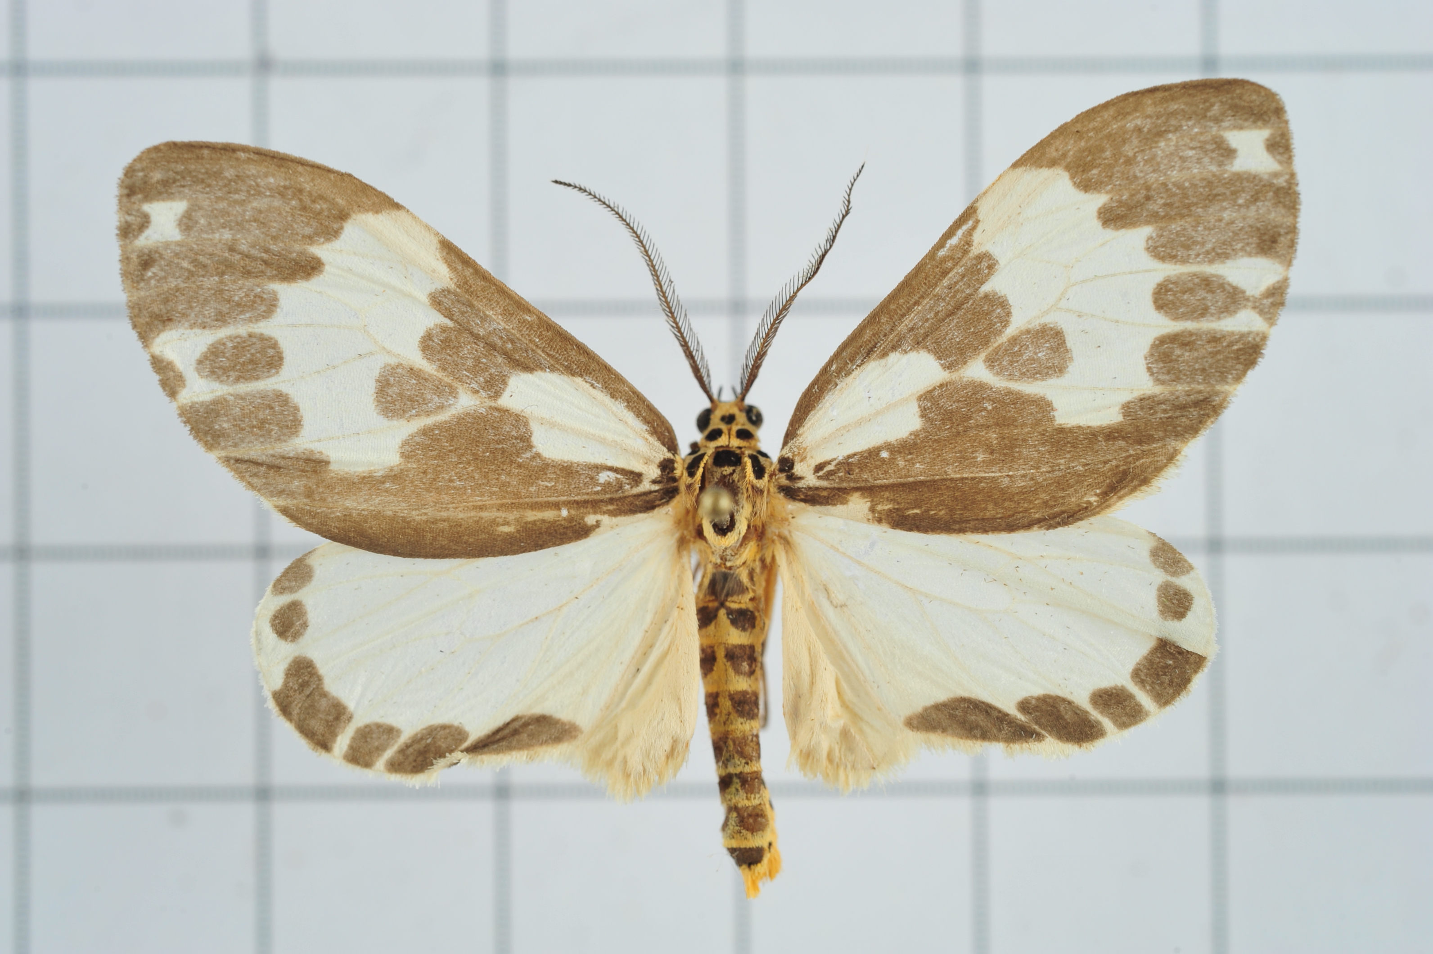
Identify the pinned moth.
Nyctemera carissima formosana
